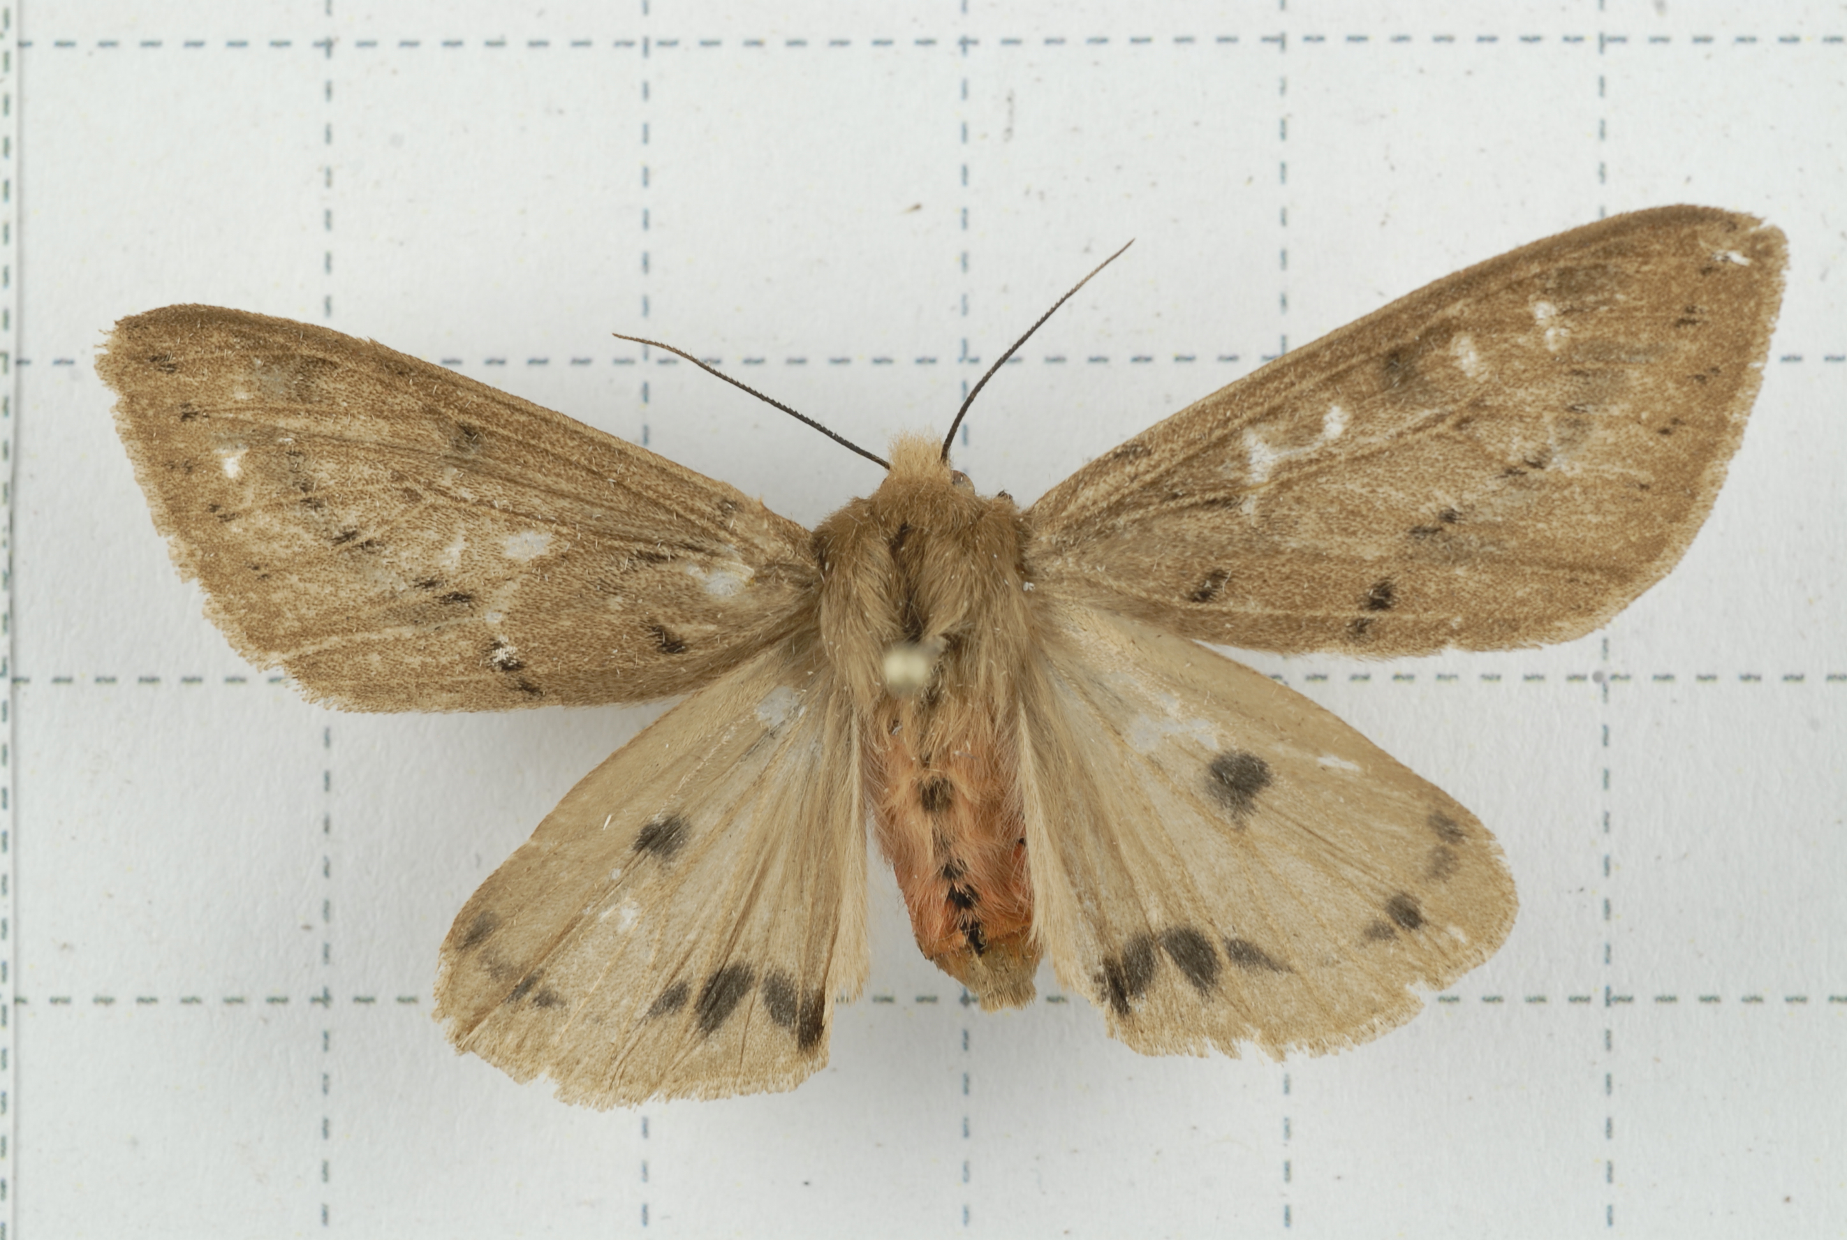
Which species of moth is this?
Spilosoma fumida
